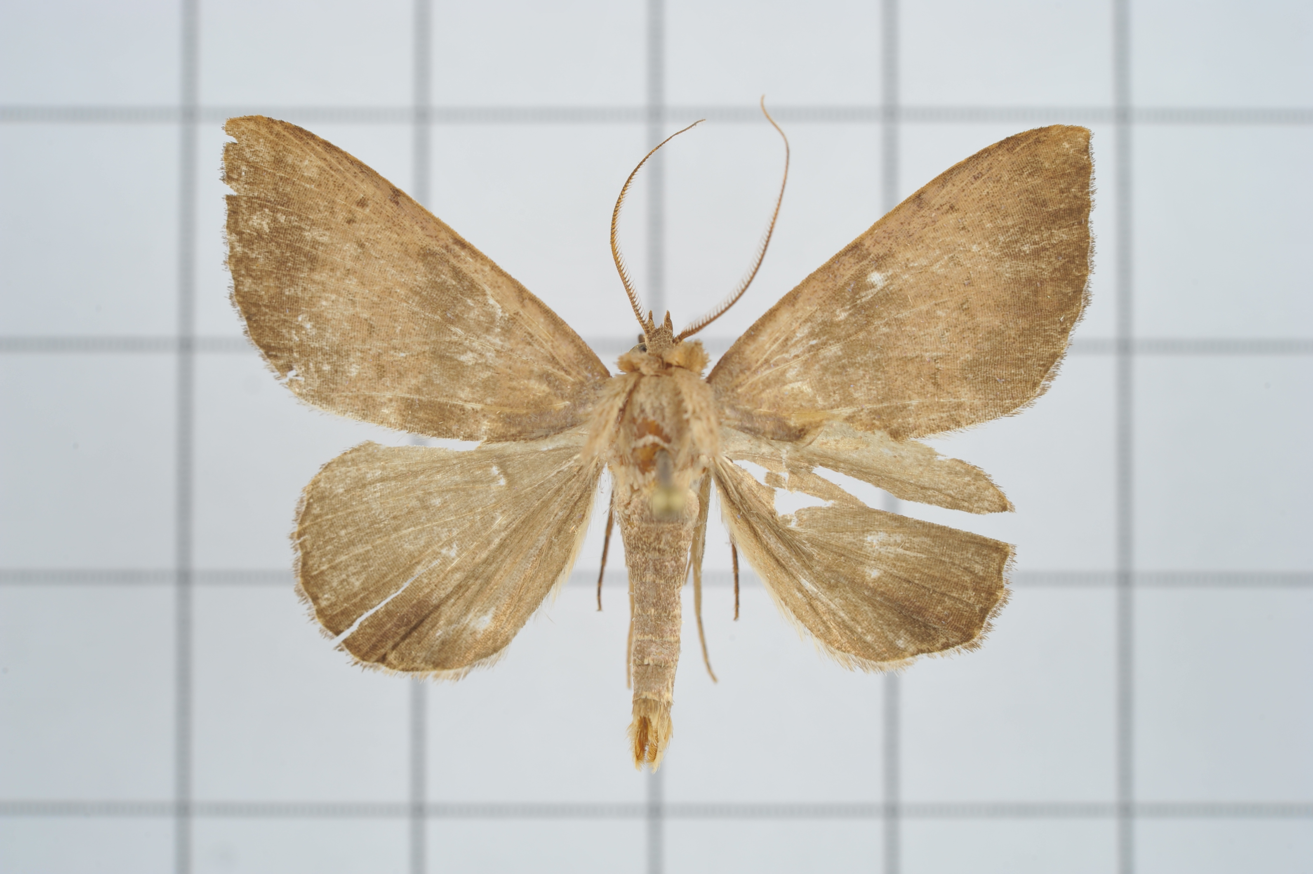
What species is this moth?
Scedopla umbrosa
